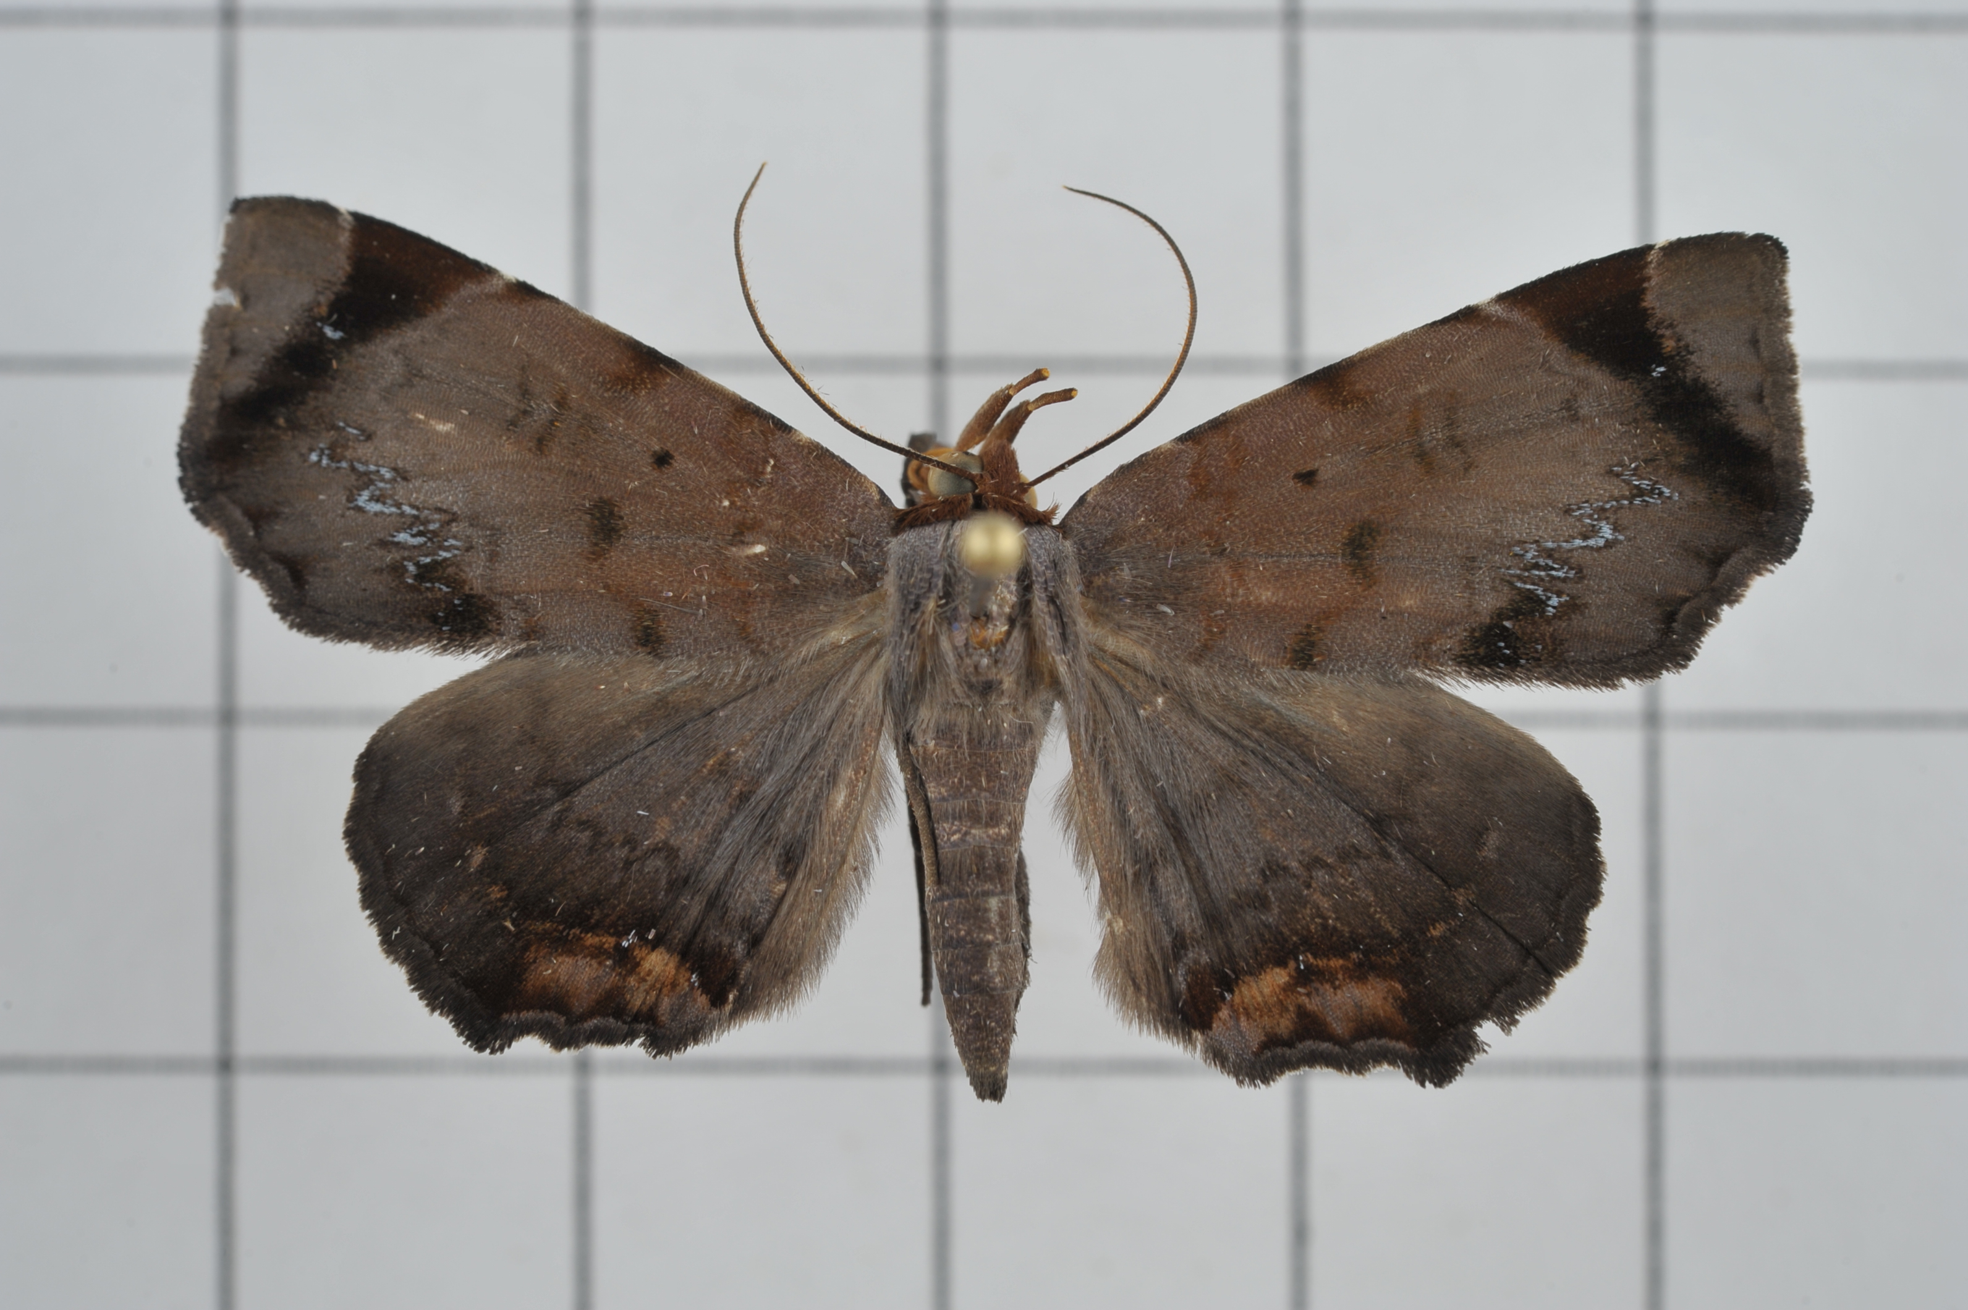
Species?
Mecodina albodentata
